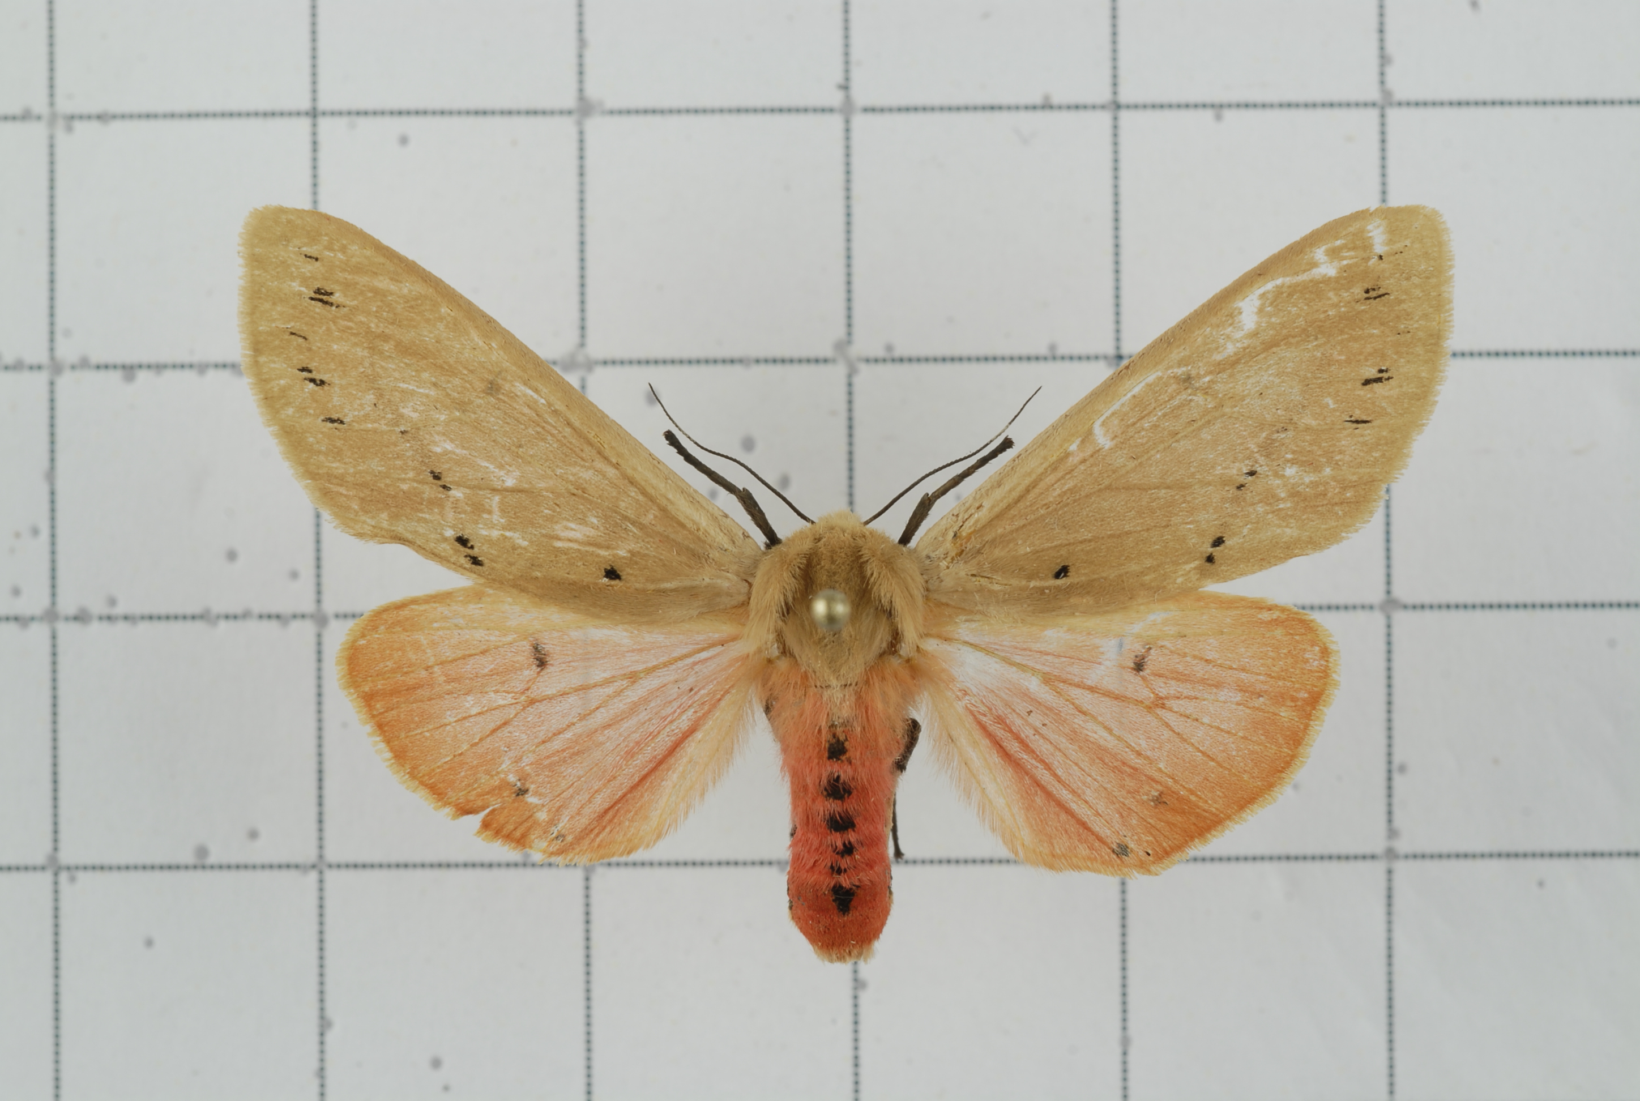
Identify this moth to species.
Spilarctia wilemani
